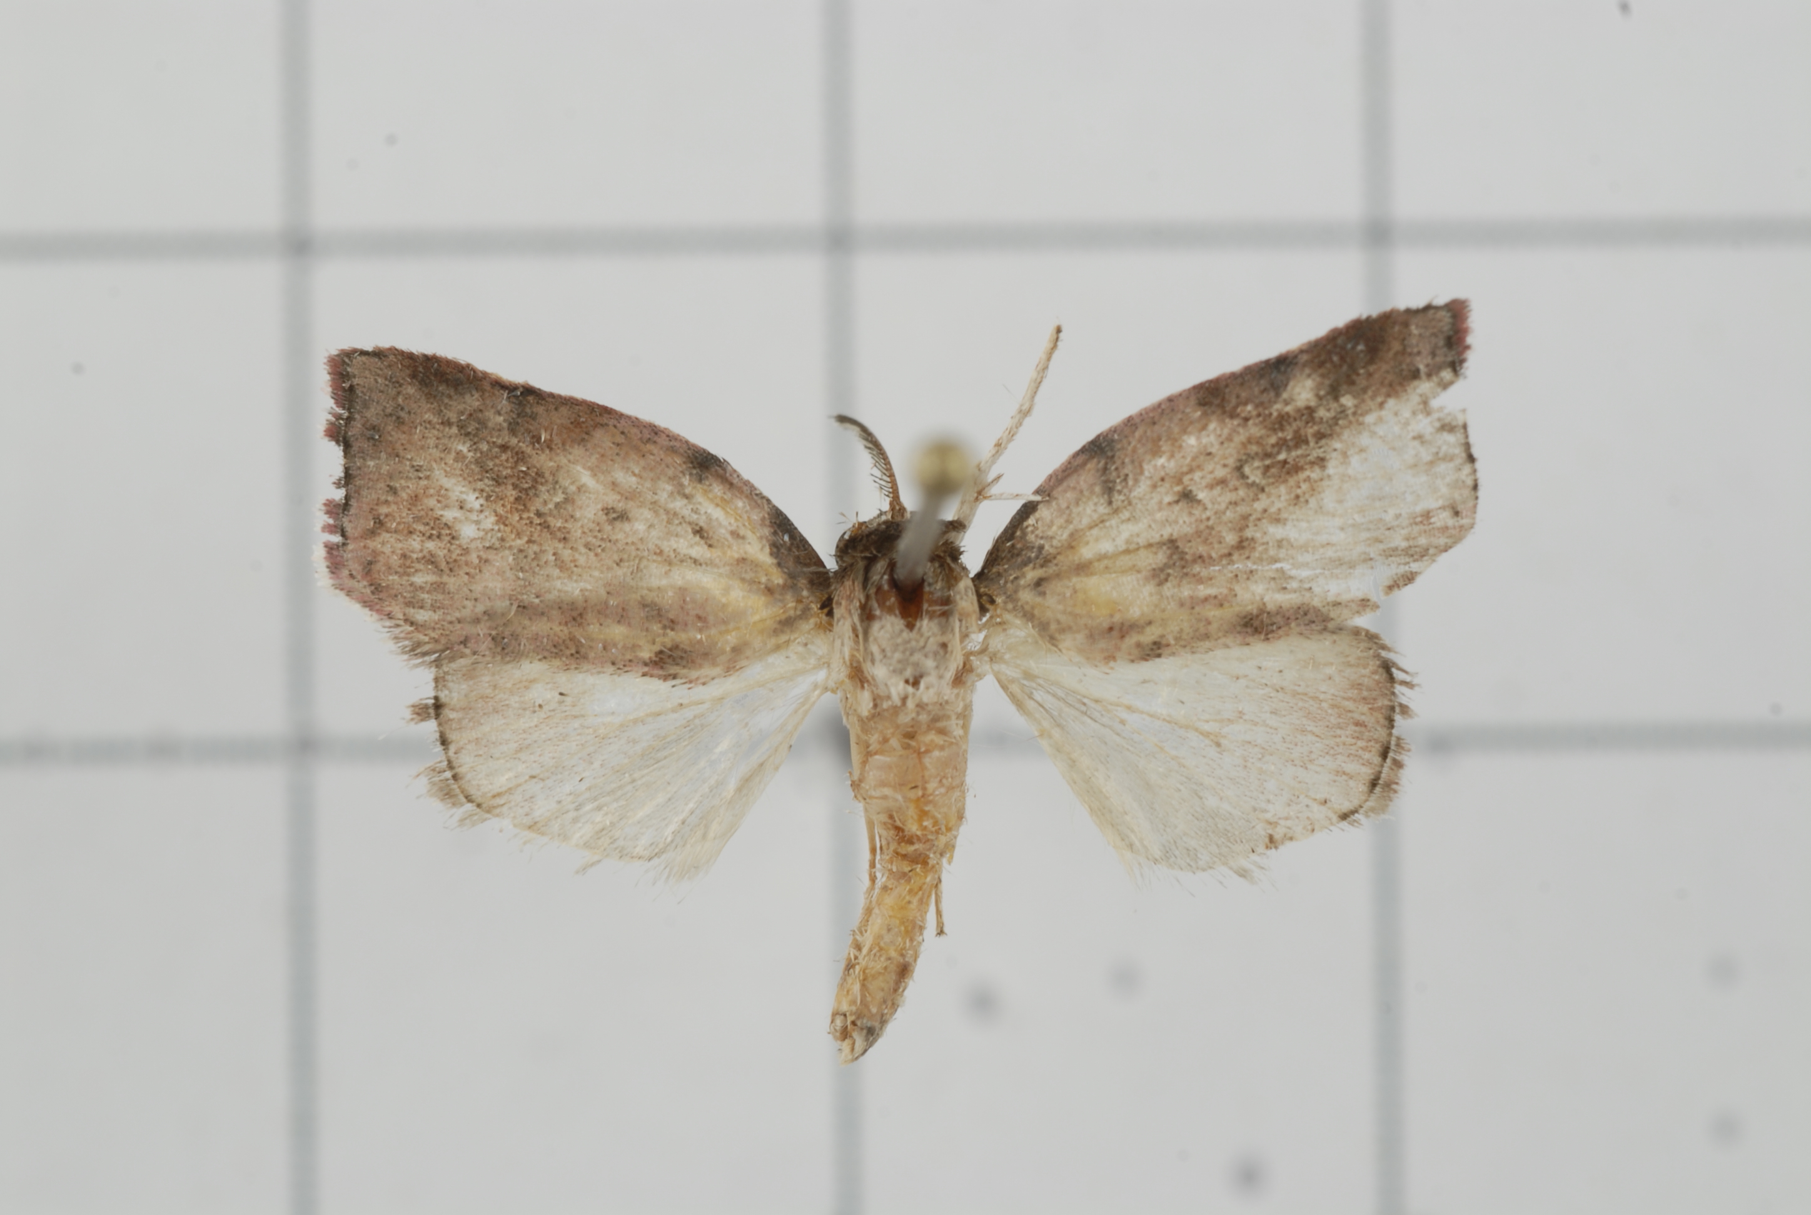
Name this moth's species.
Beara tortriciformis
